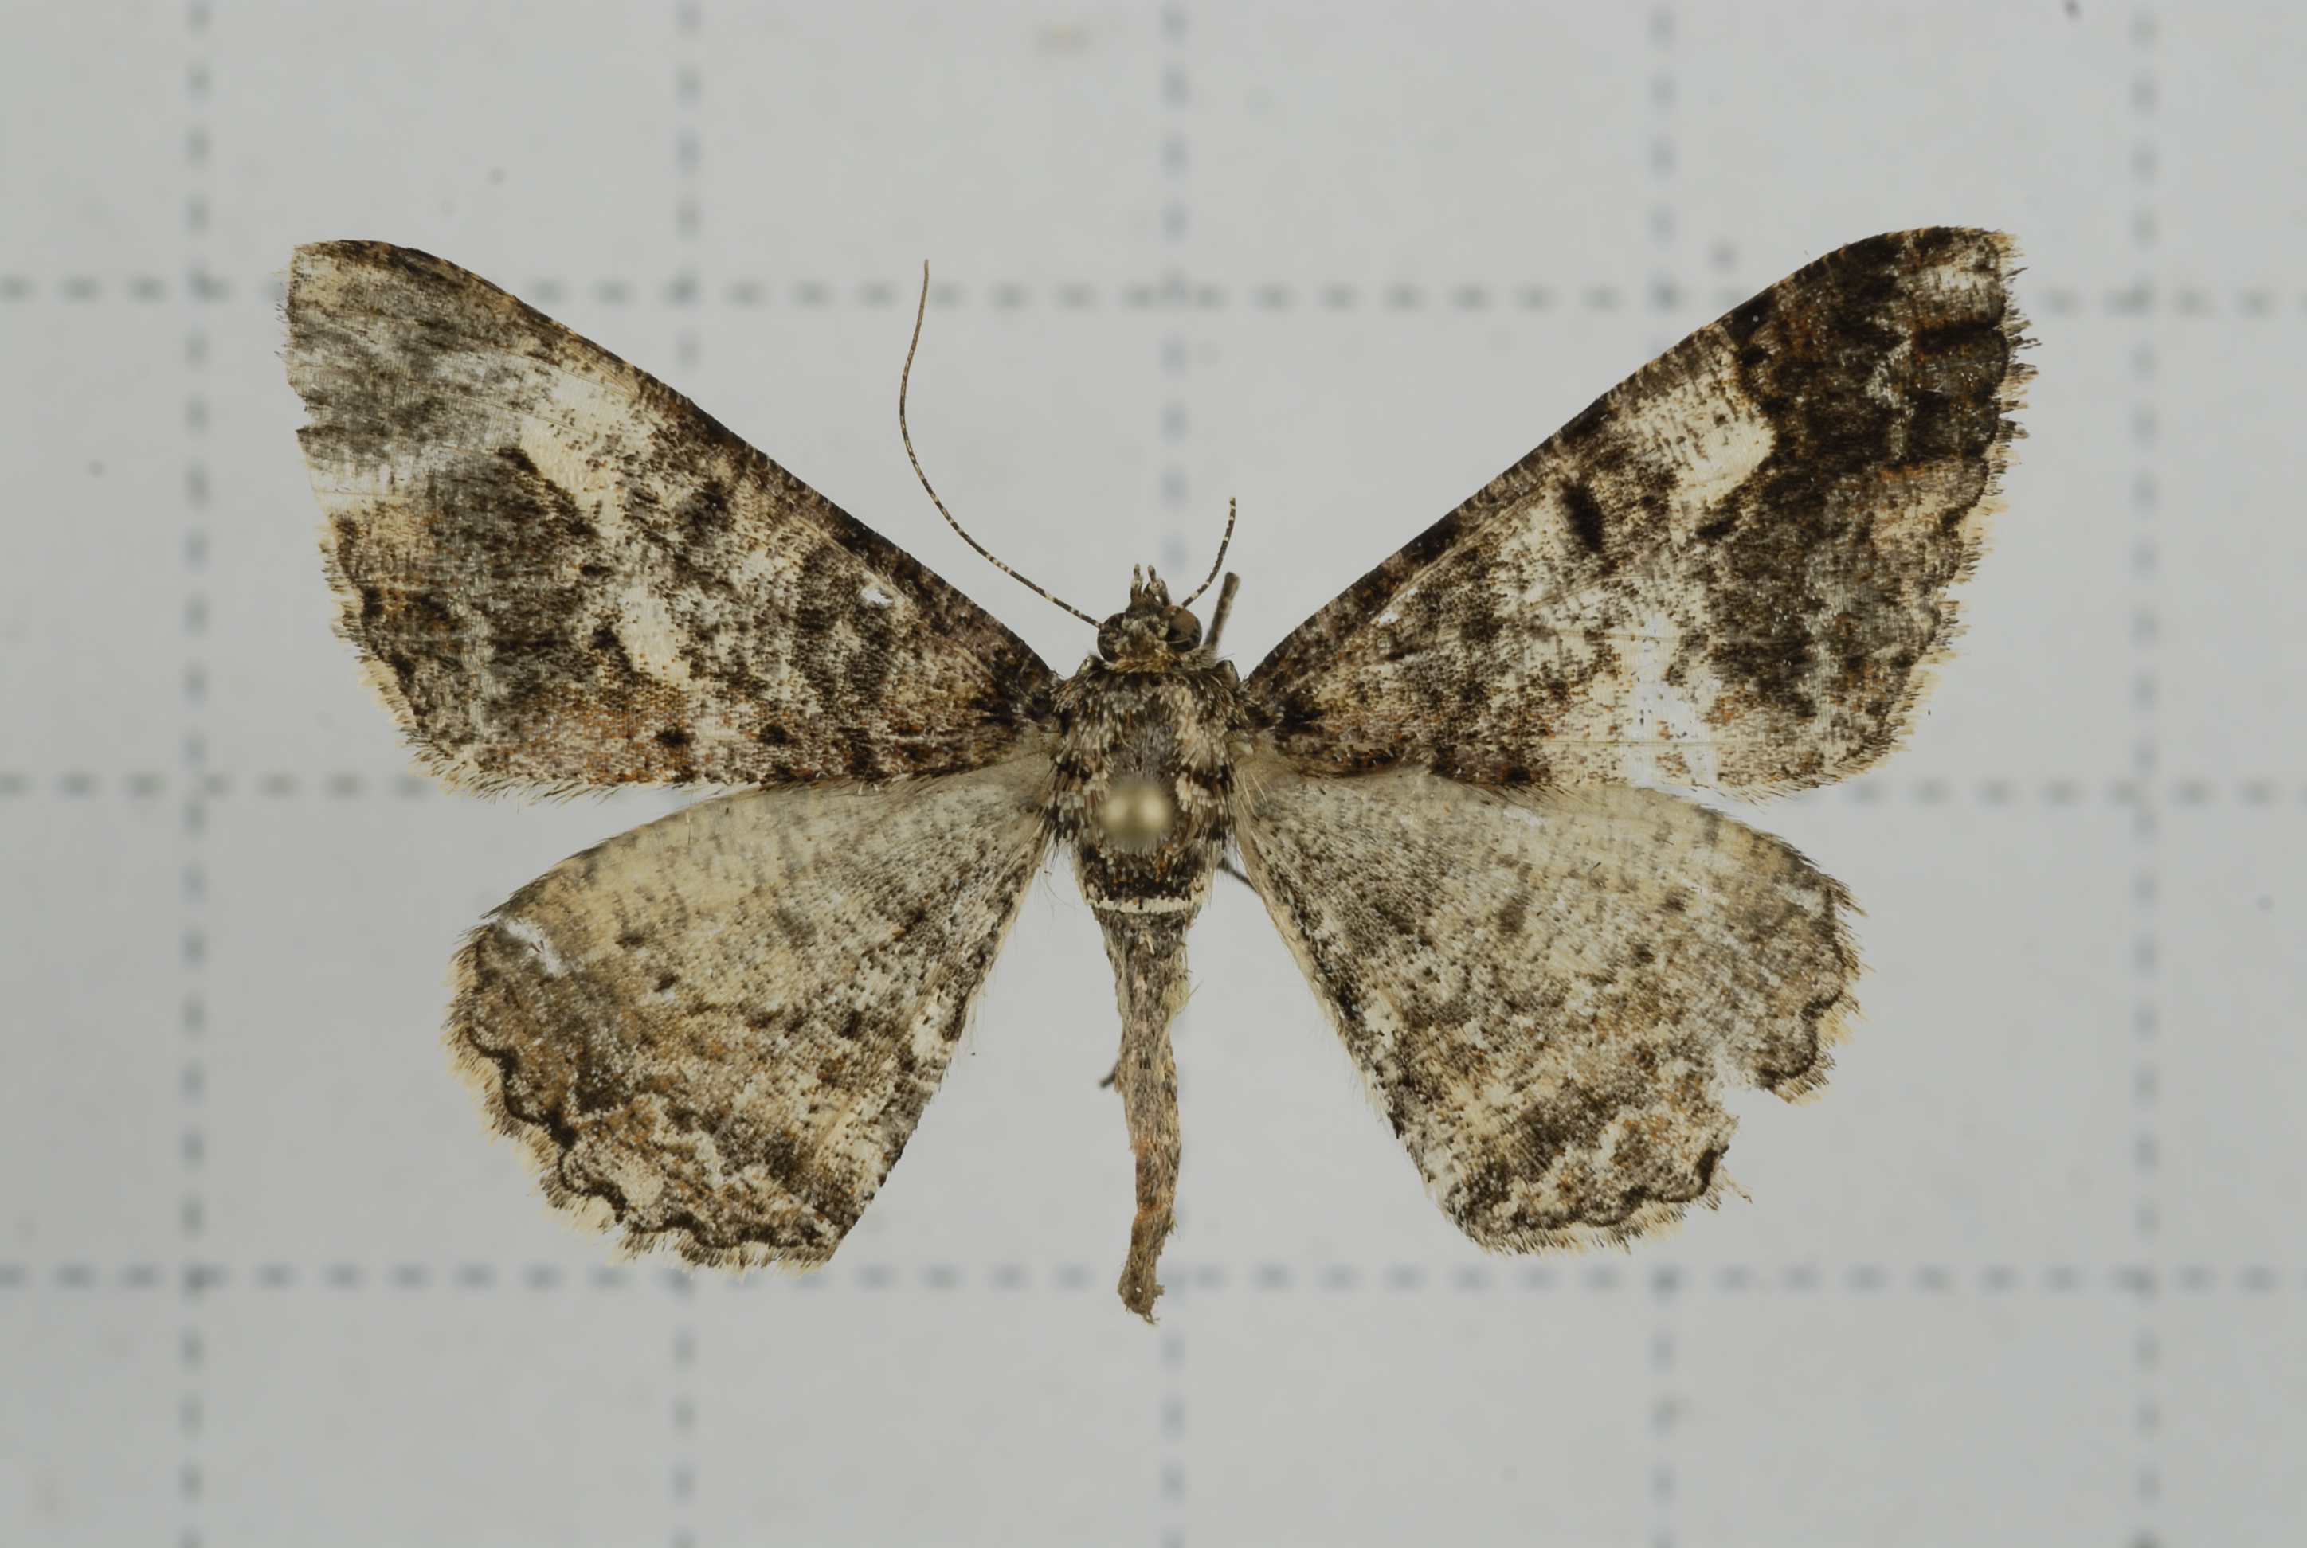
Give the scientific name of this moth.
Alcis taiwanovariegata
